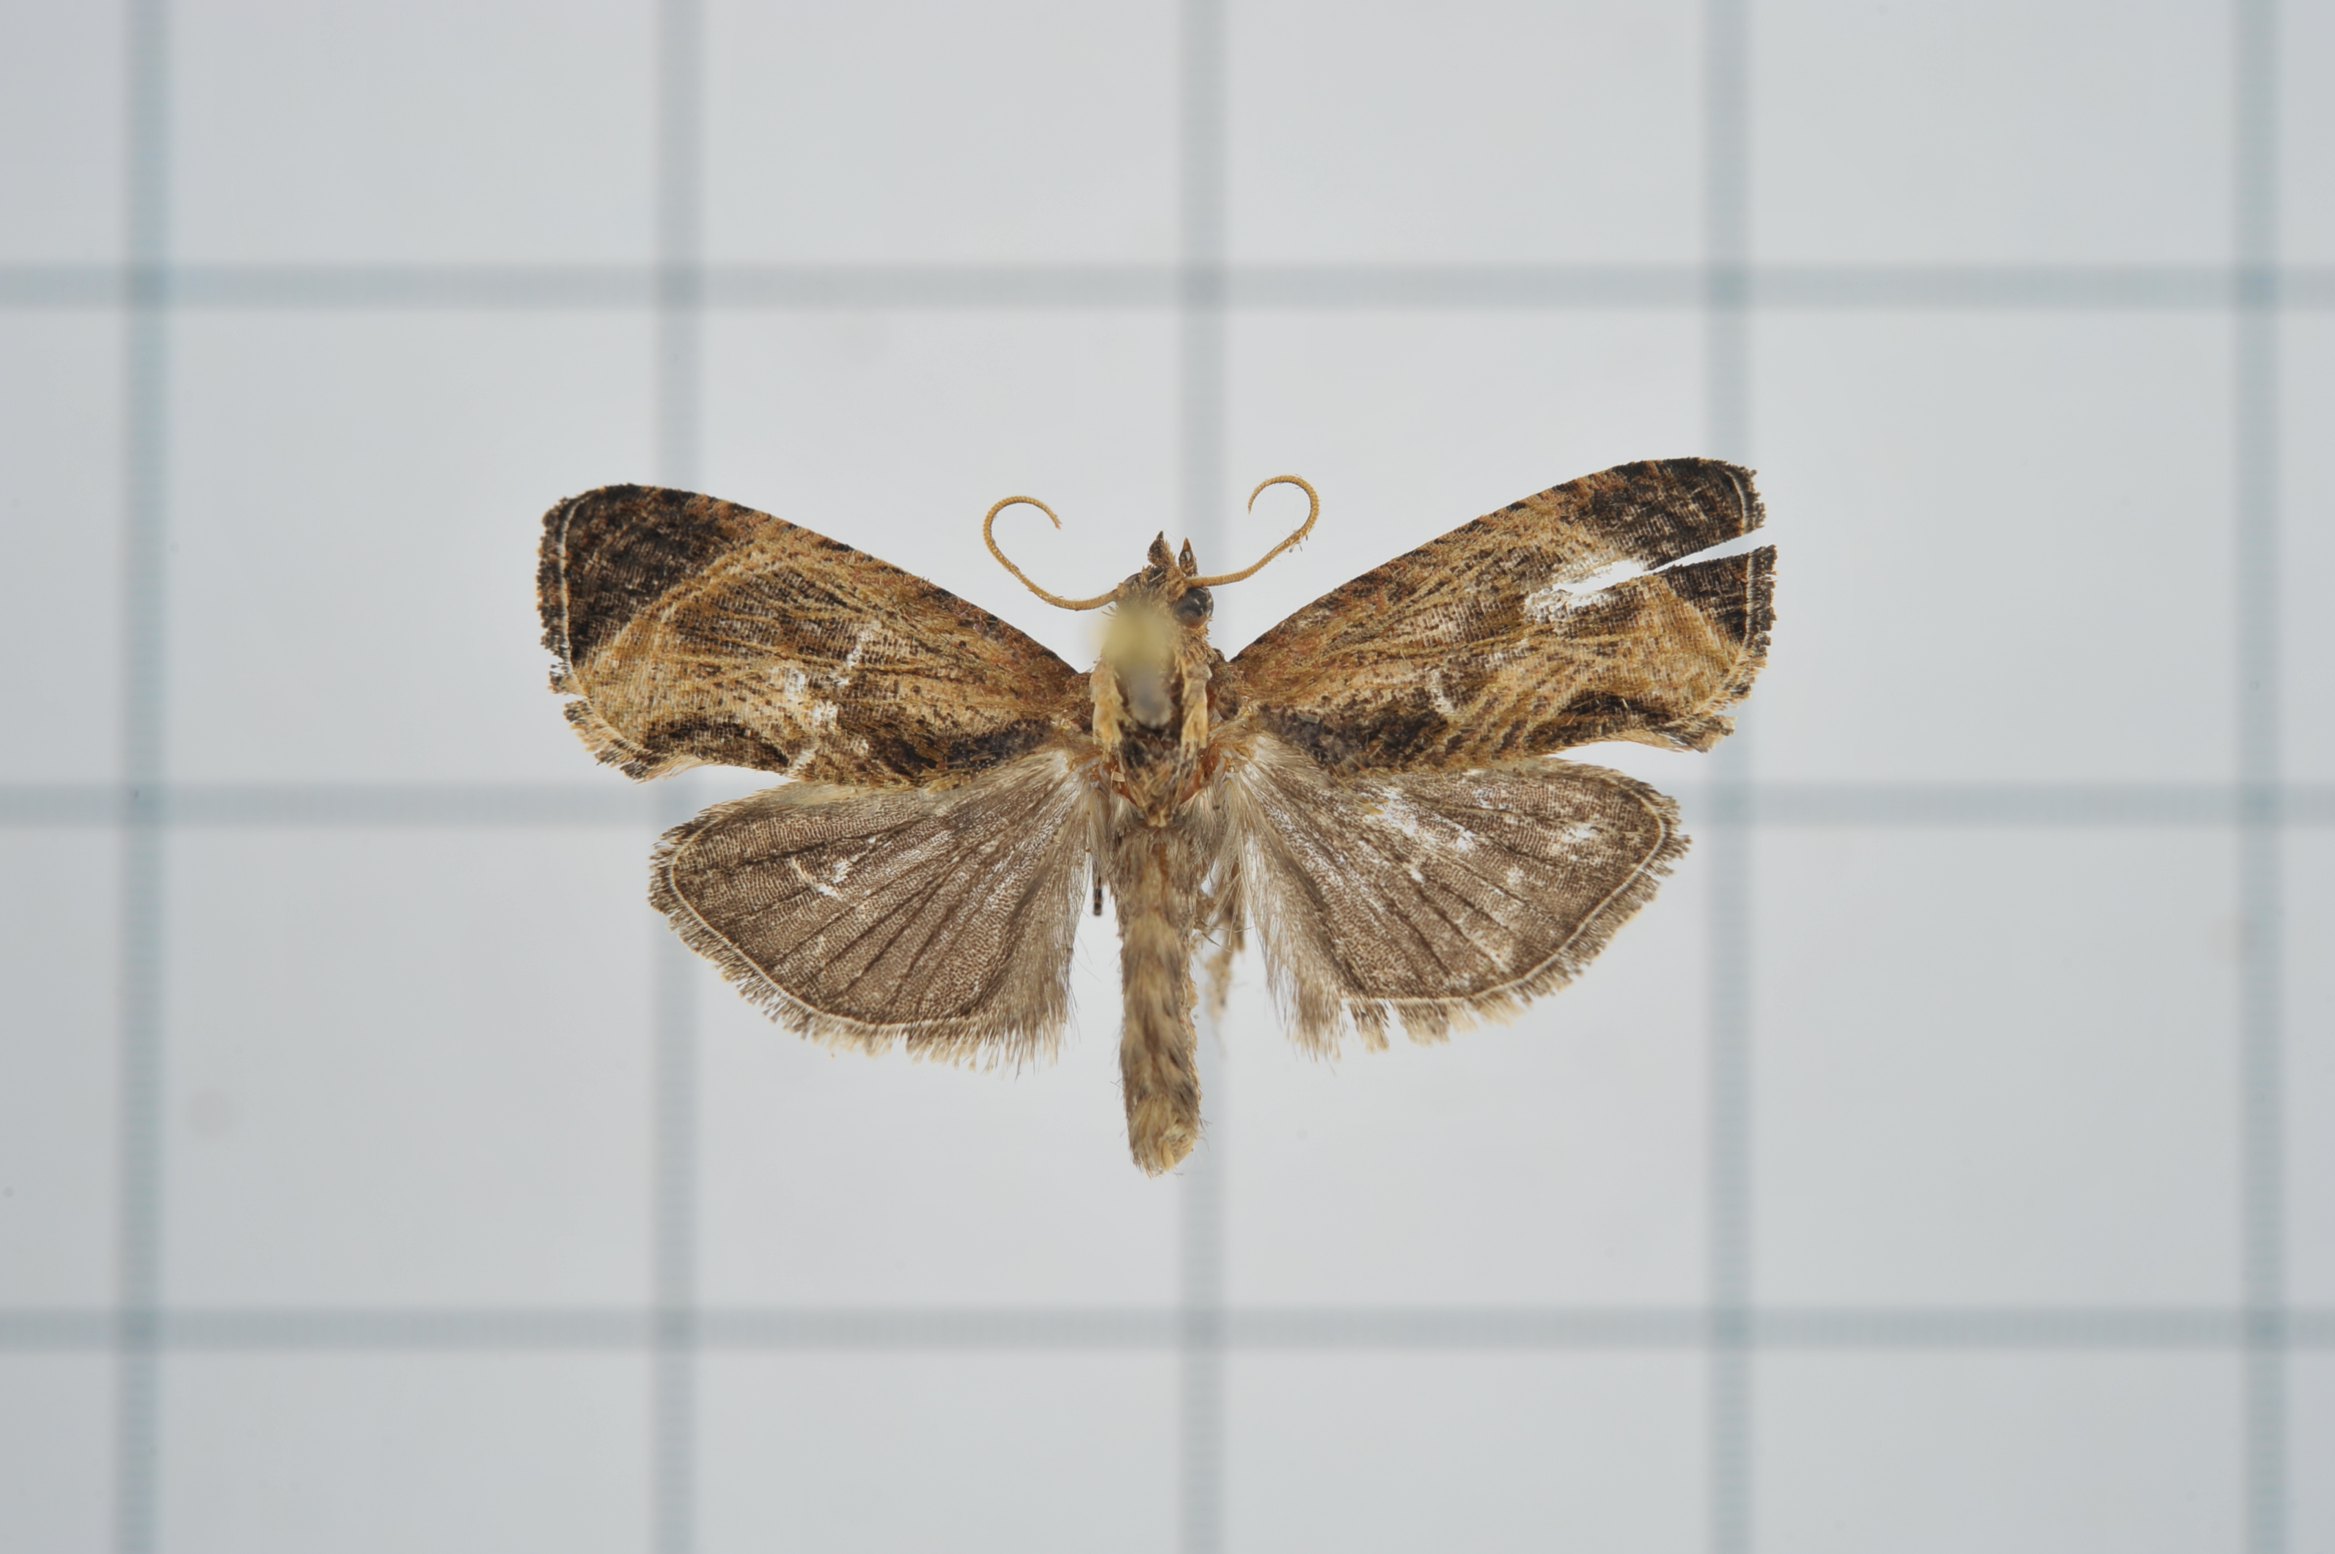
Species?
Cryptophlebia repletana
